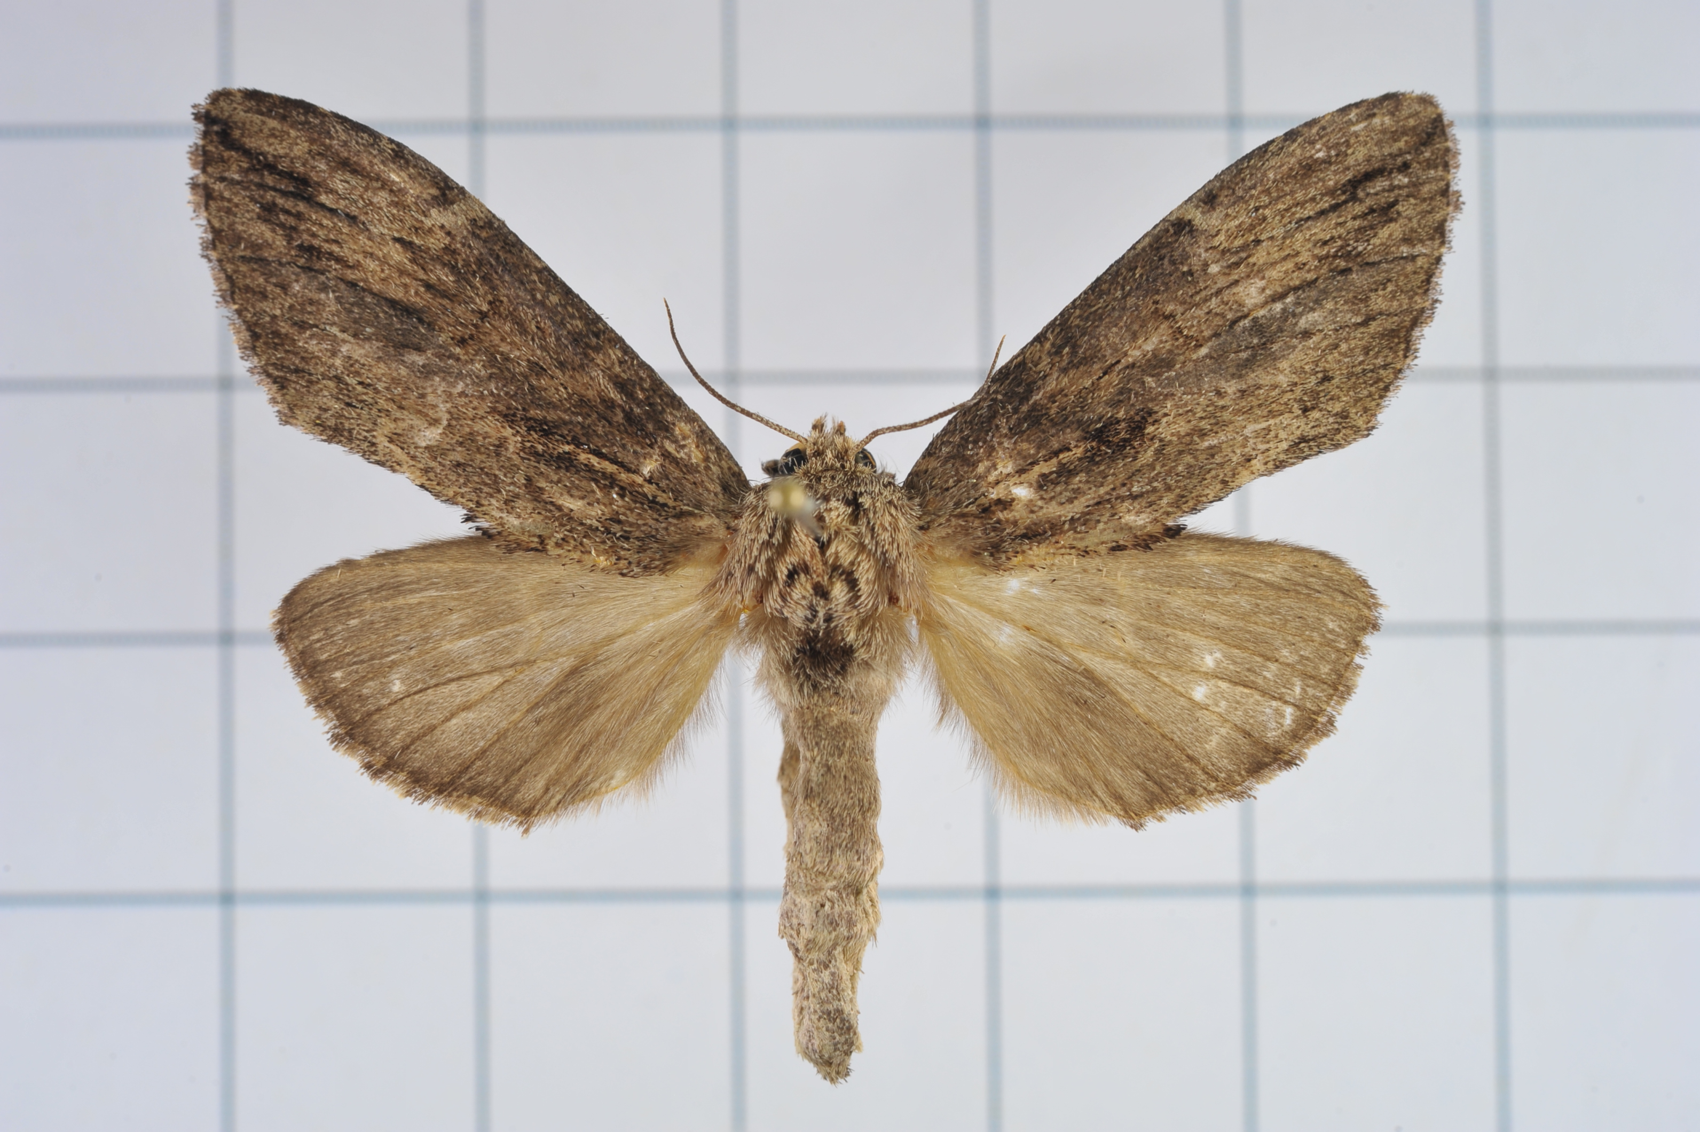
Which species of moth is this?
Allodontoides tenebrosa
